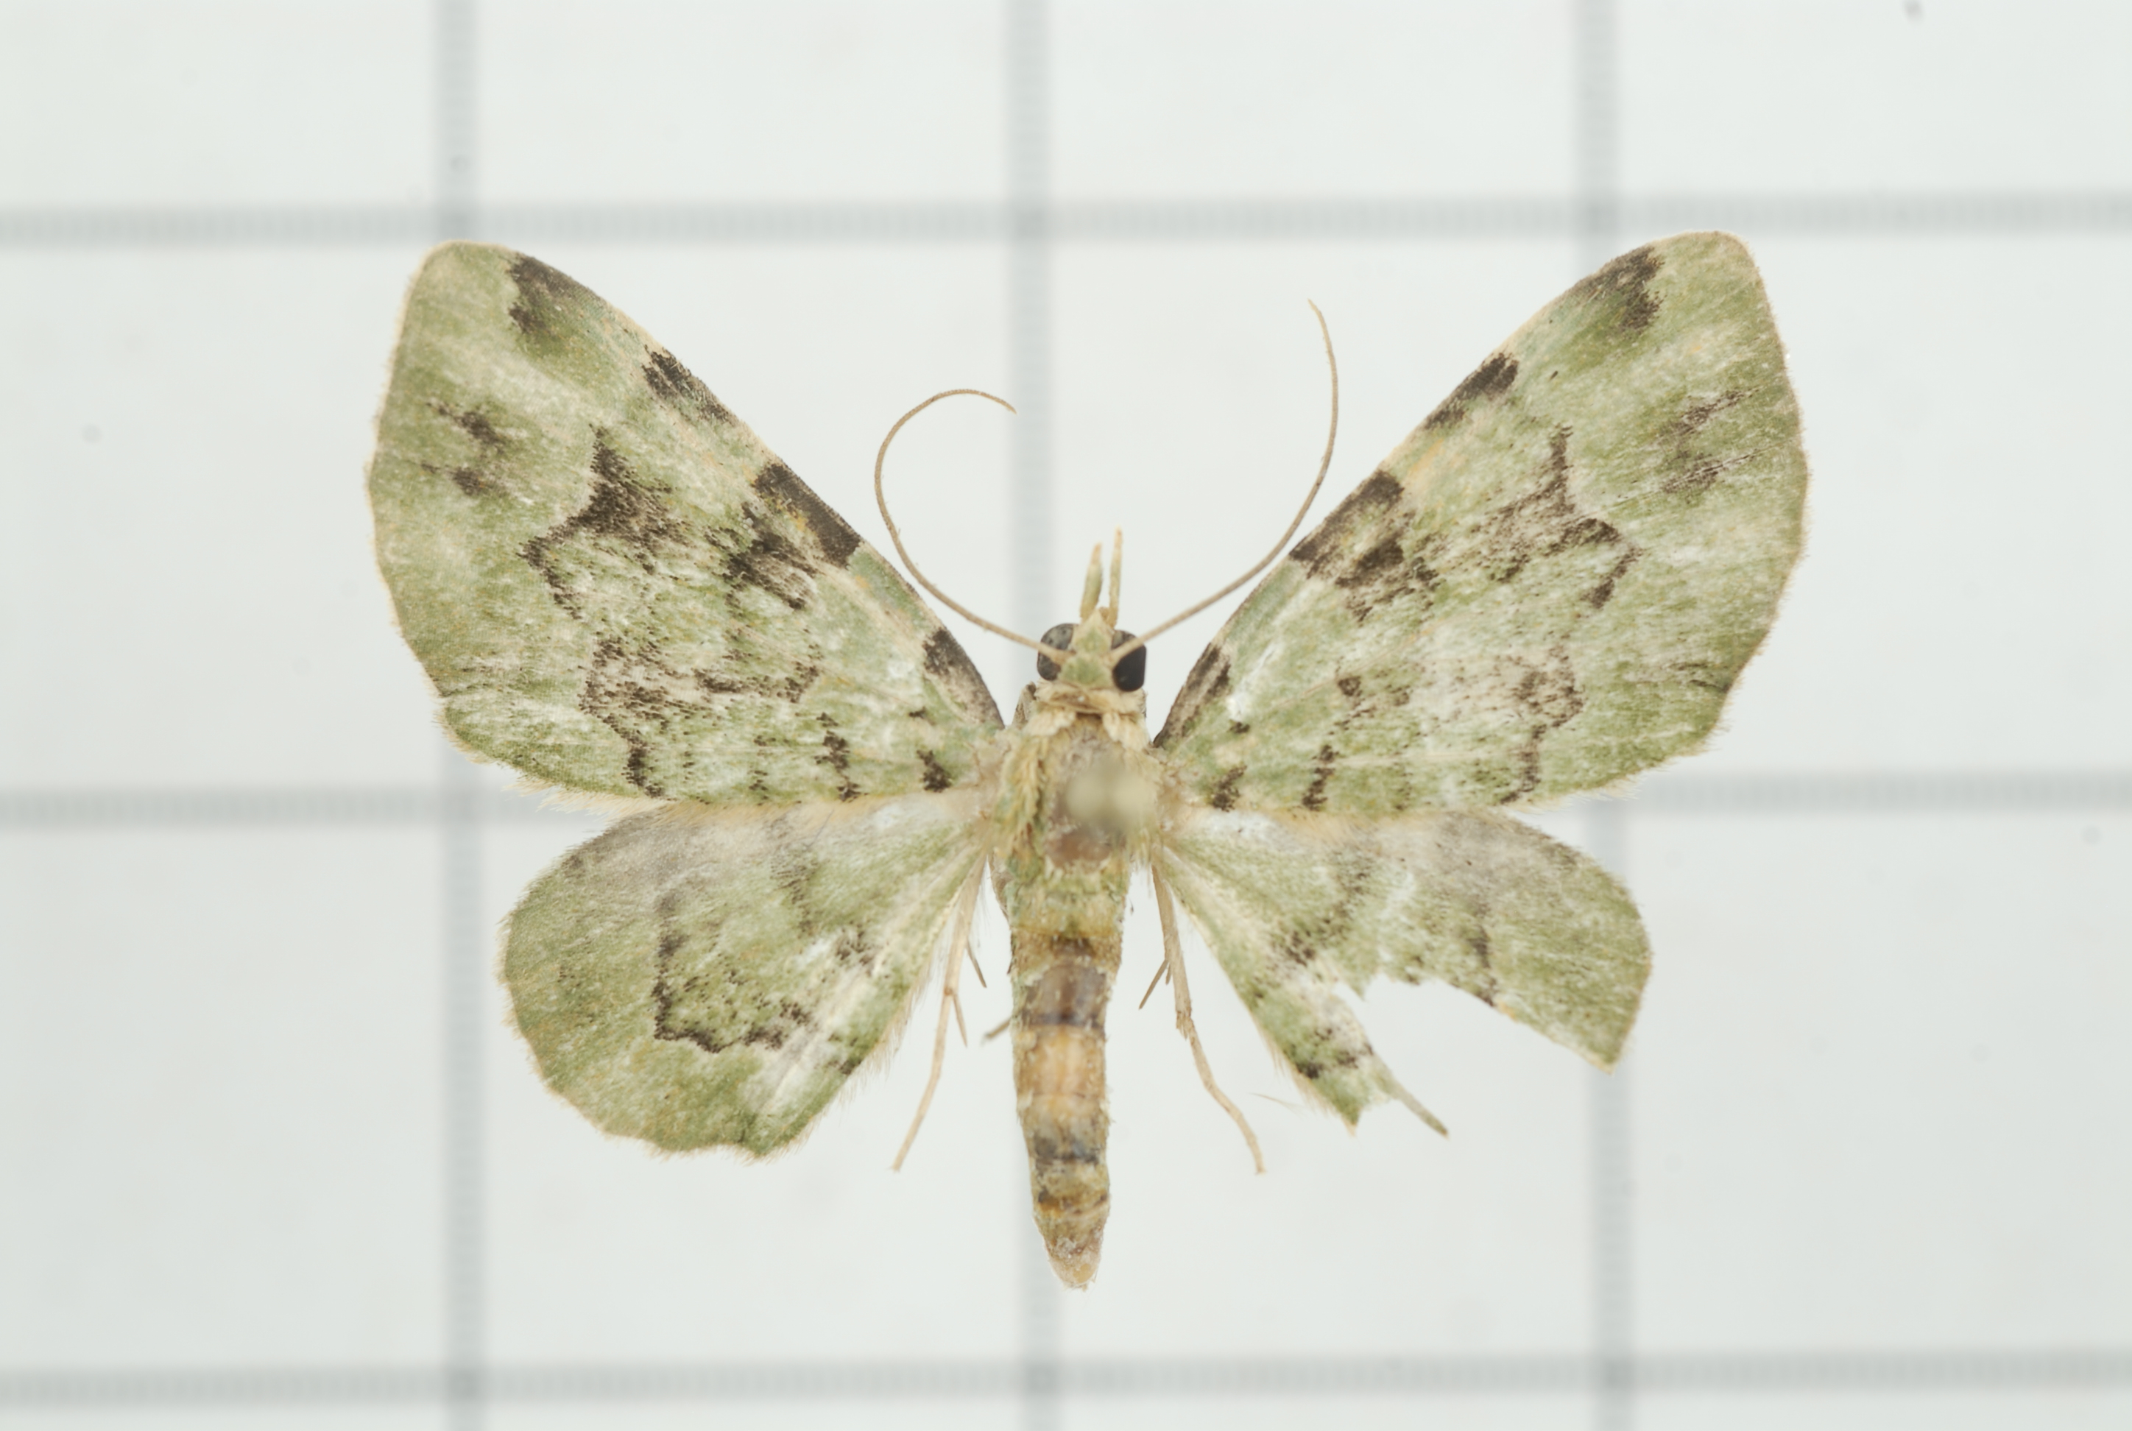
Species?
Ardonis filicata filicata
